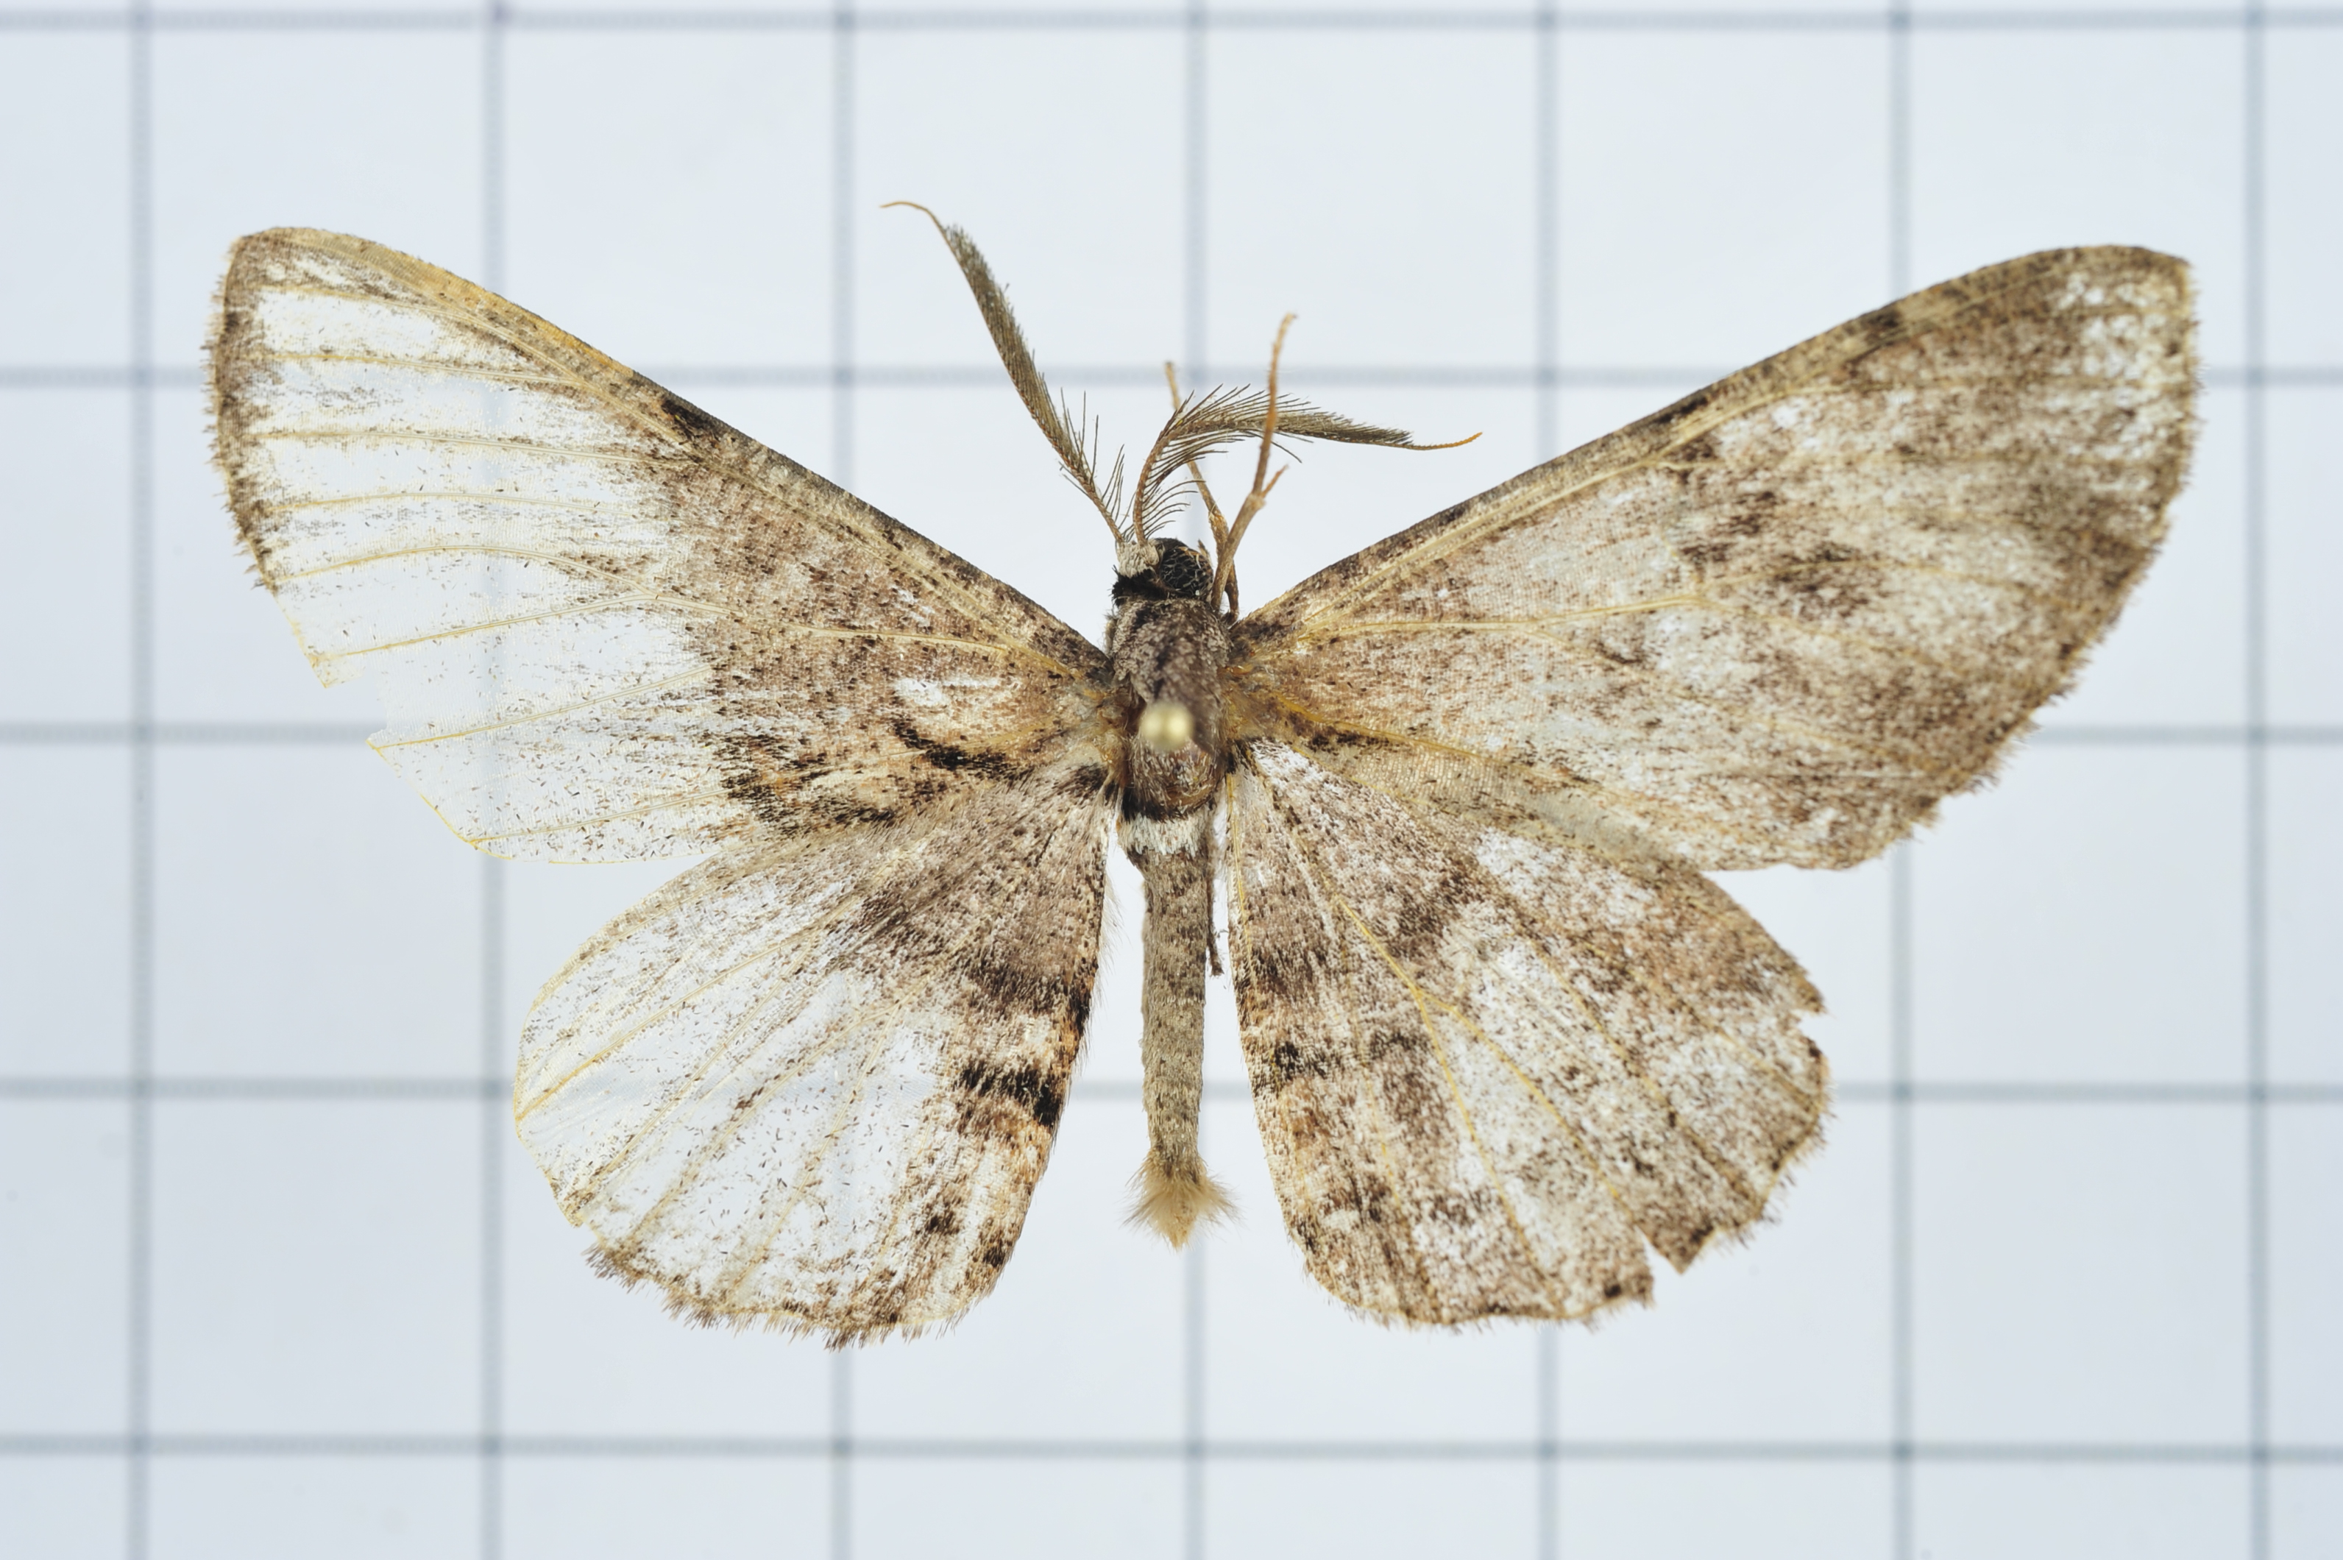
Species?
Hypomecis obliquisigna
